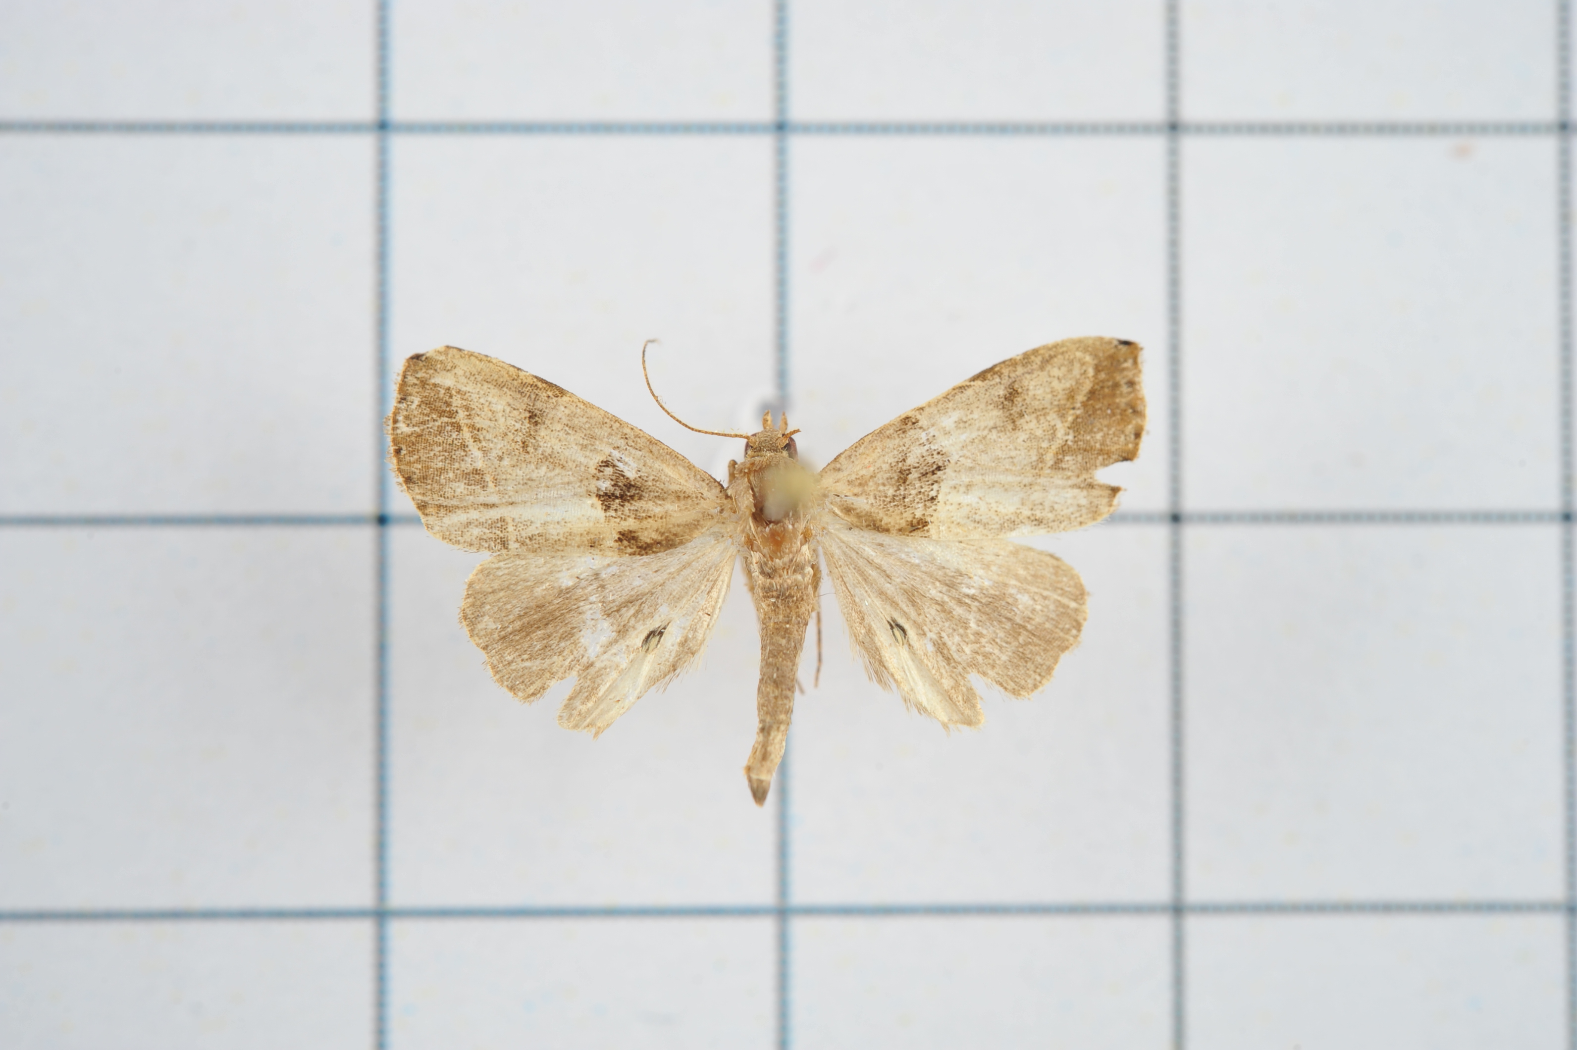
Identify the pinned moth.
Rivula basalis
